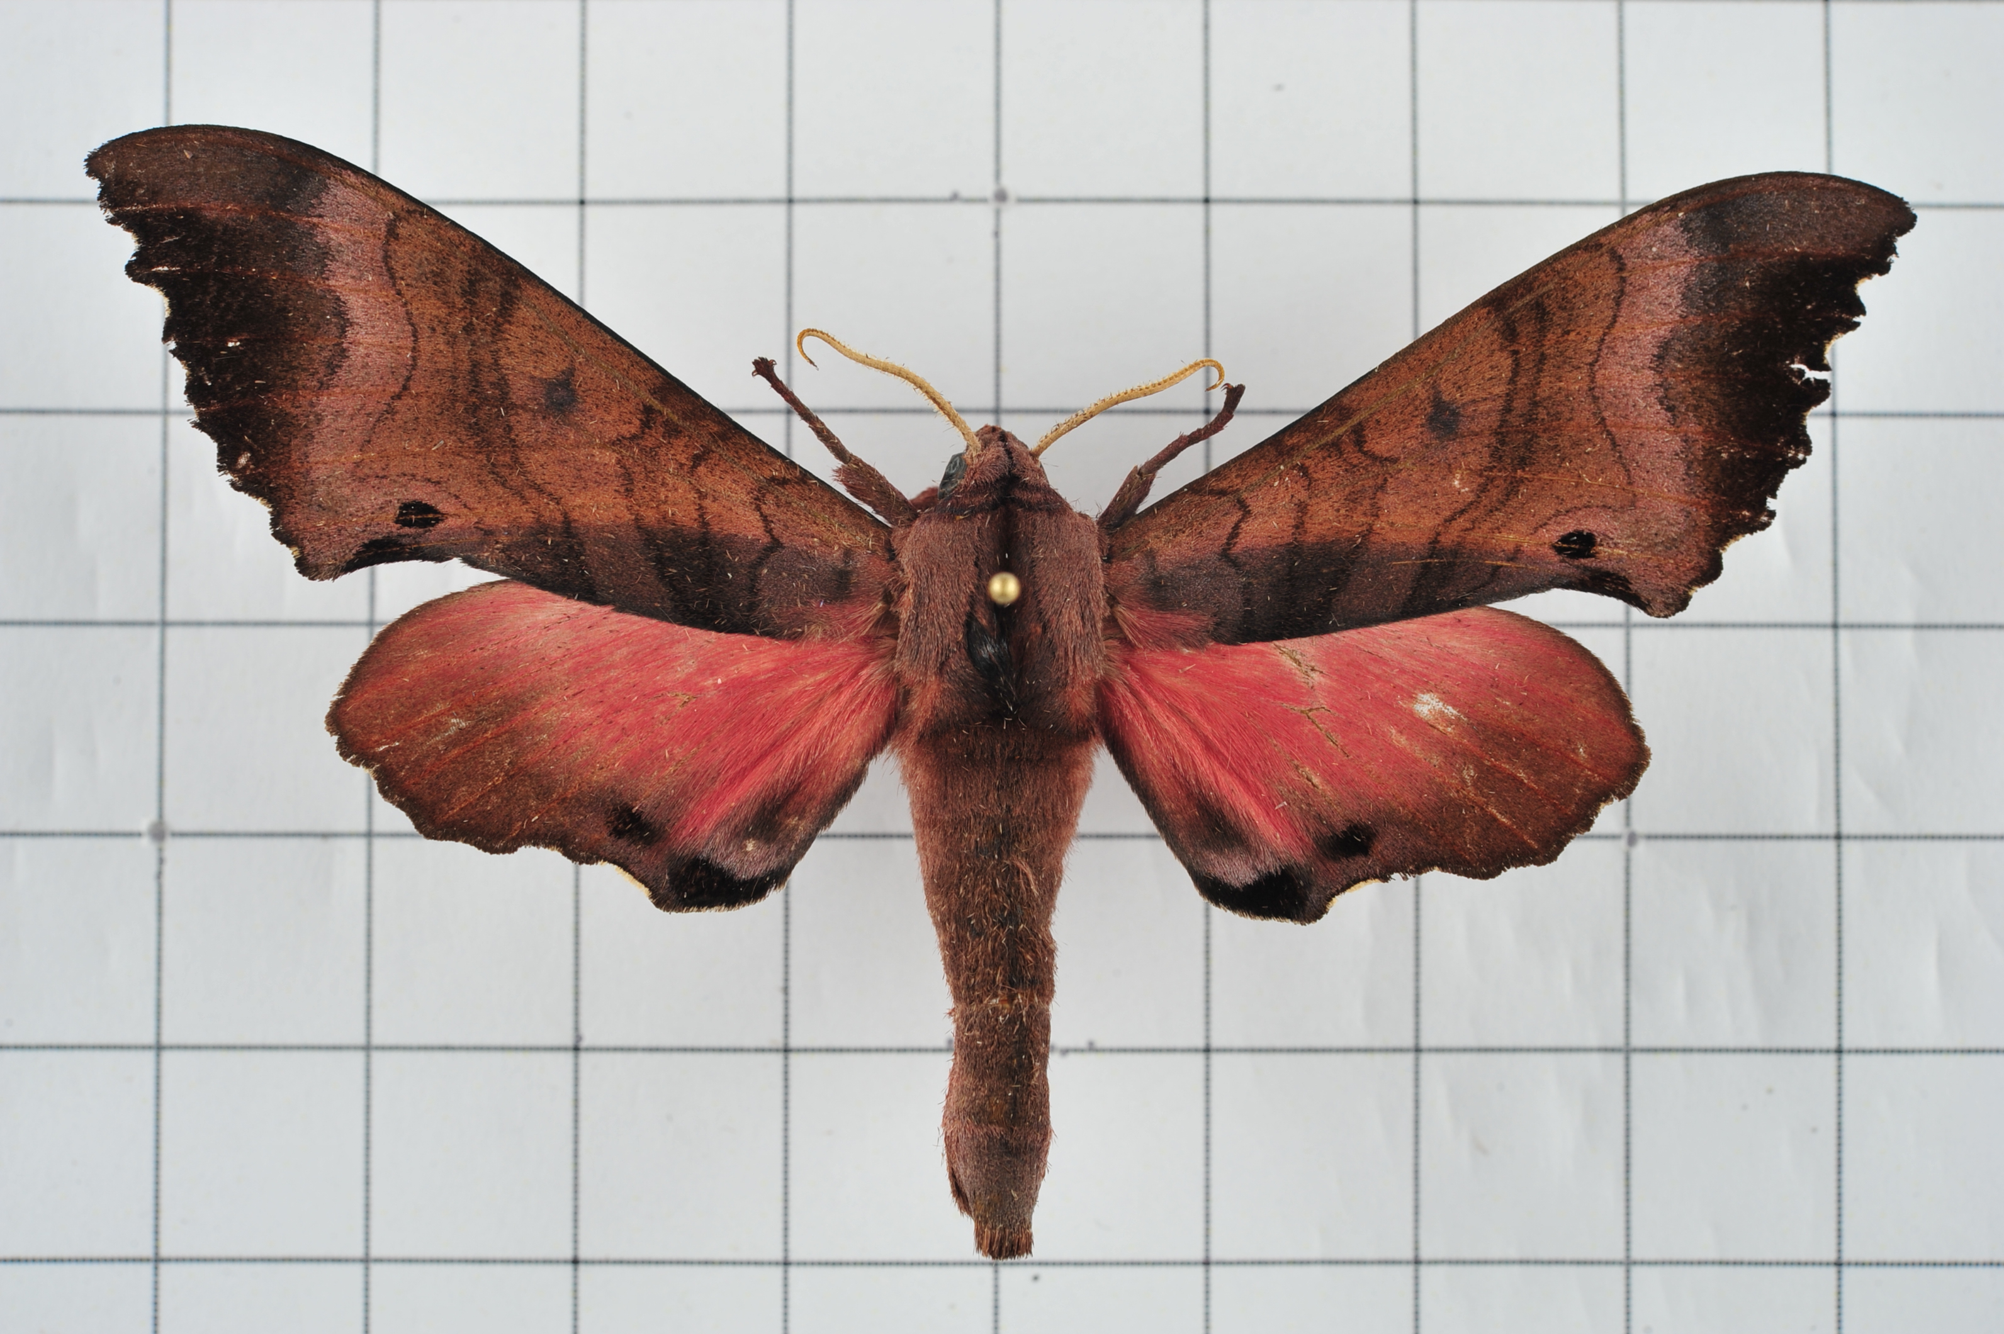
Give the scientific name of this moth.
Marumba gaschkewitschii gressitti
